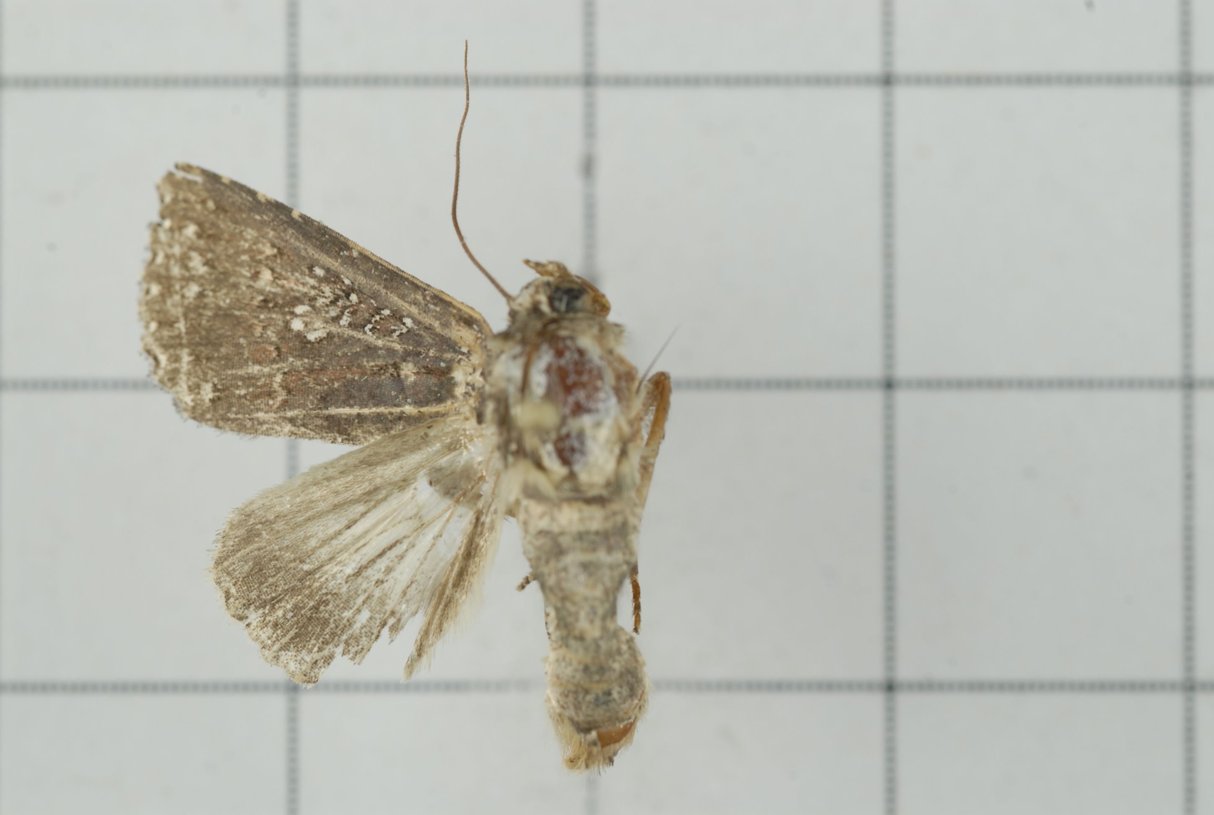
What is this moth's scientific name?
Condica albigutta
